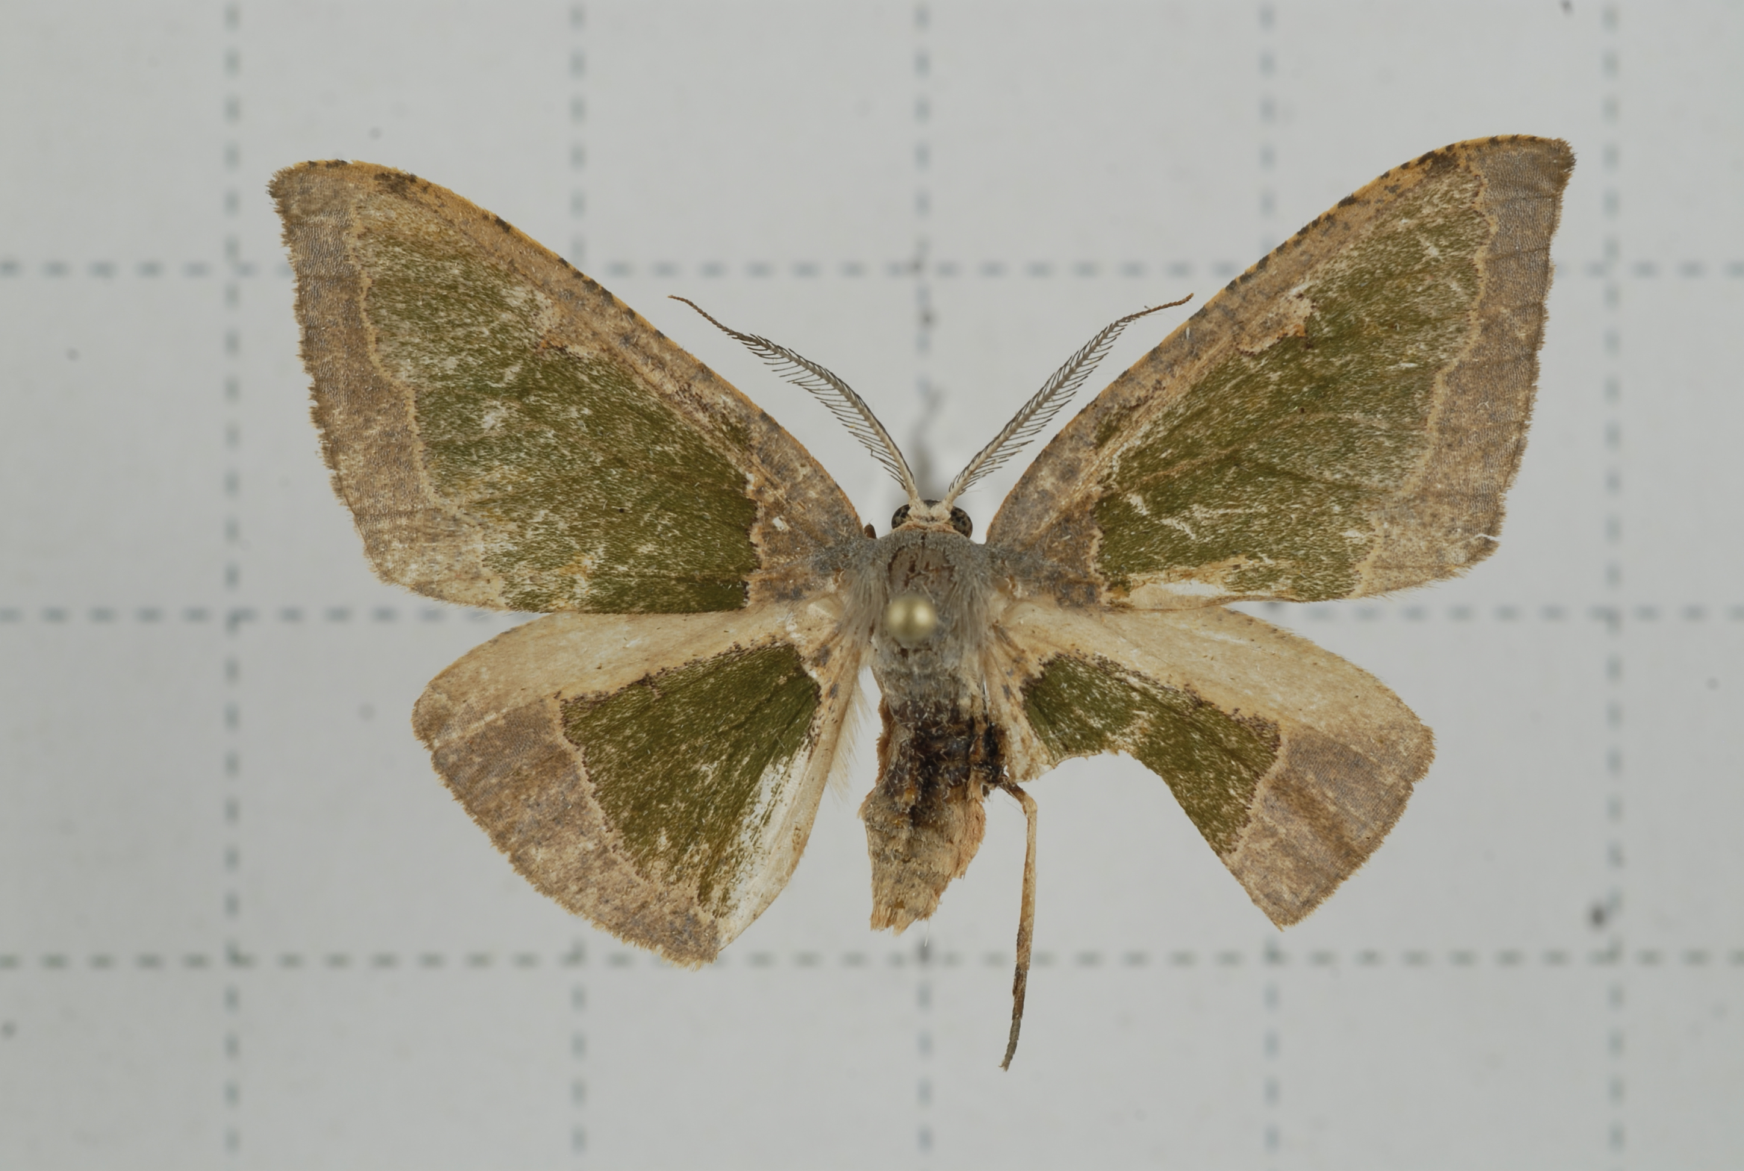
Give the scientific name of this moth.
Celenna festivaria formosensis
